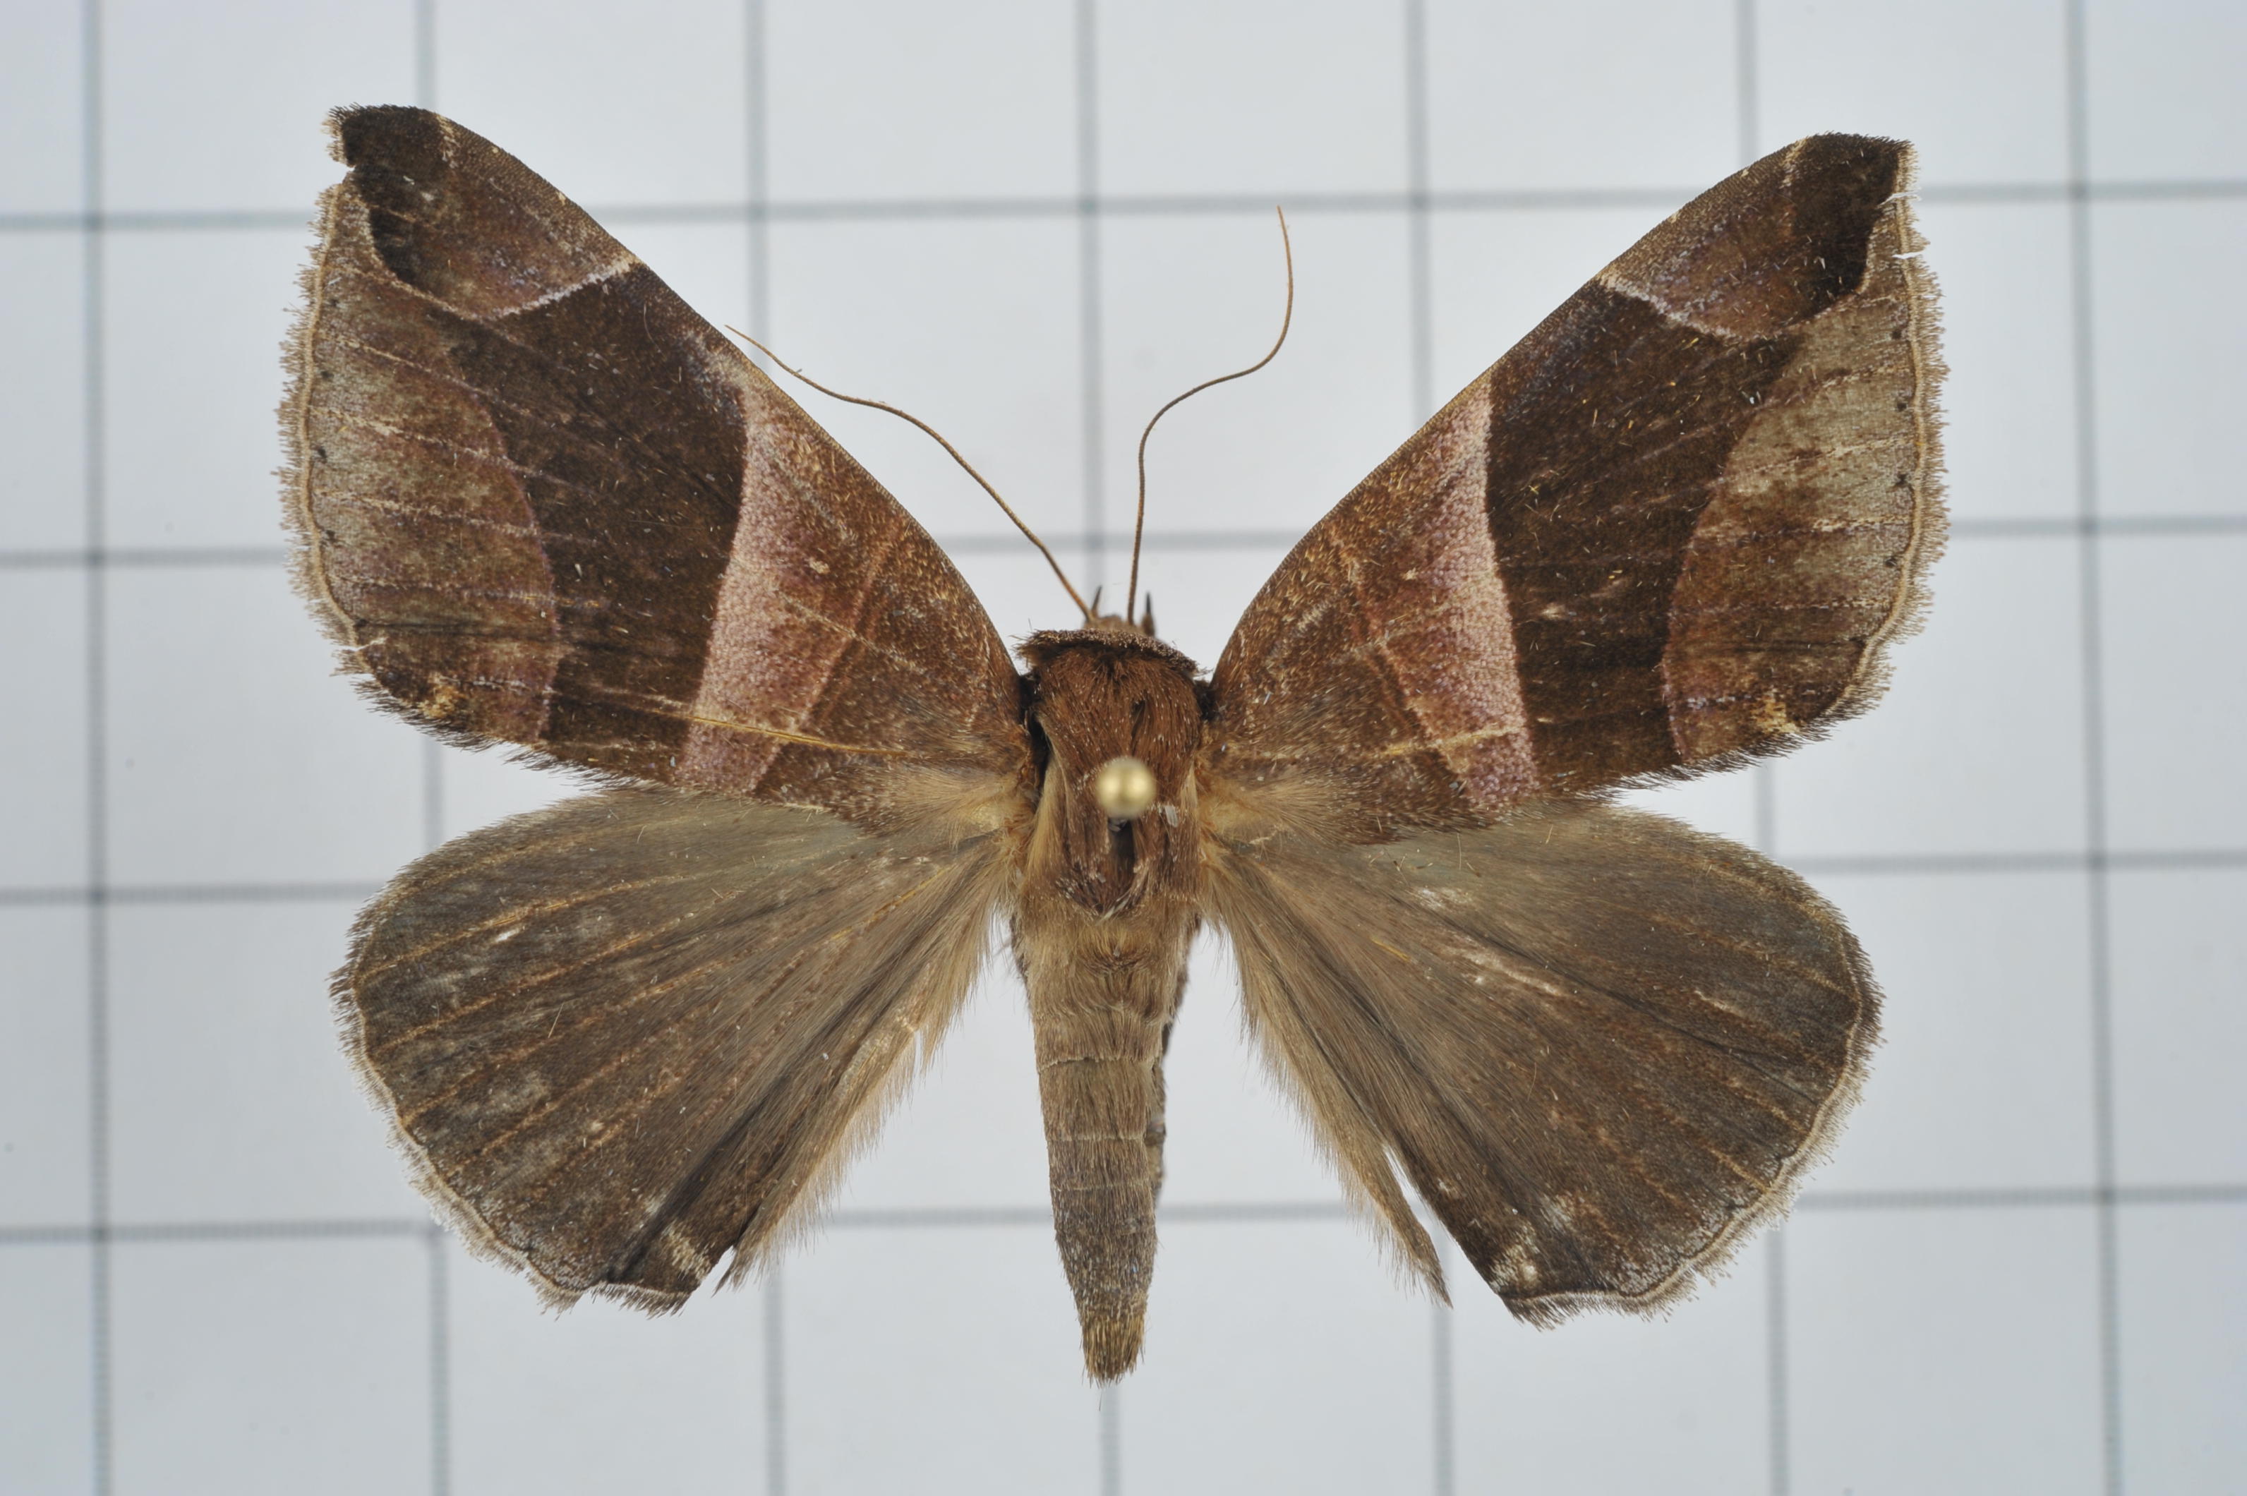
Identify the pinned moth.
Bastilla acuta acuta
